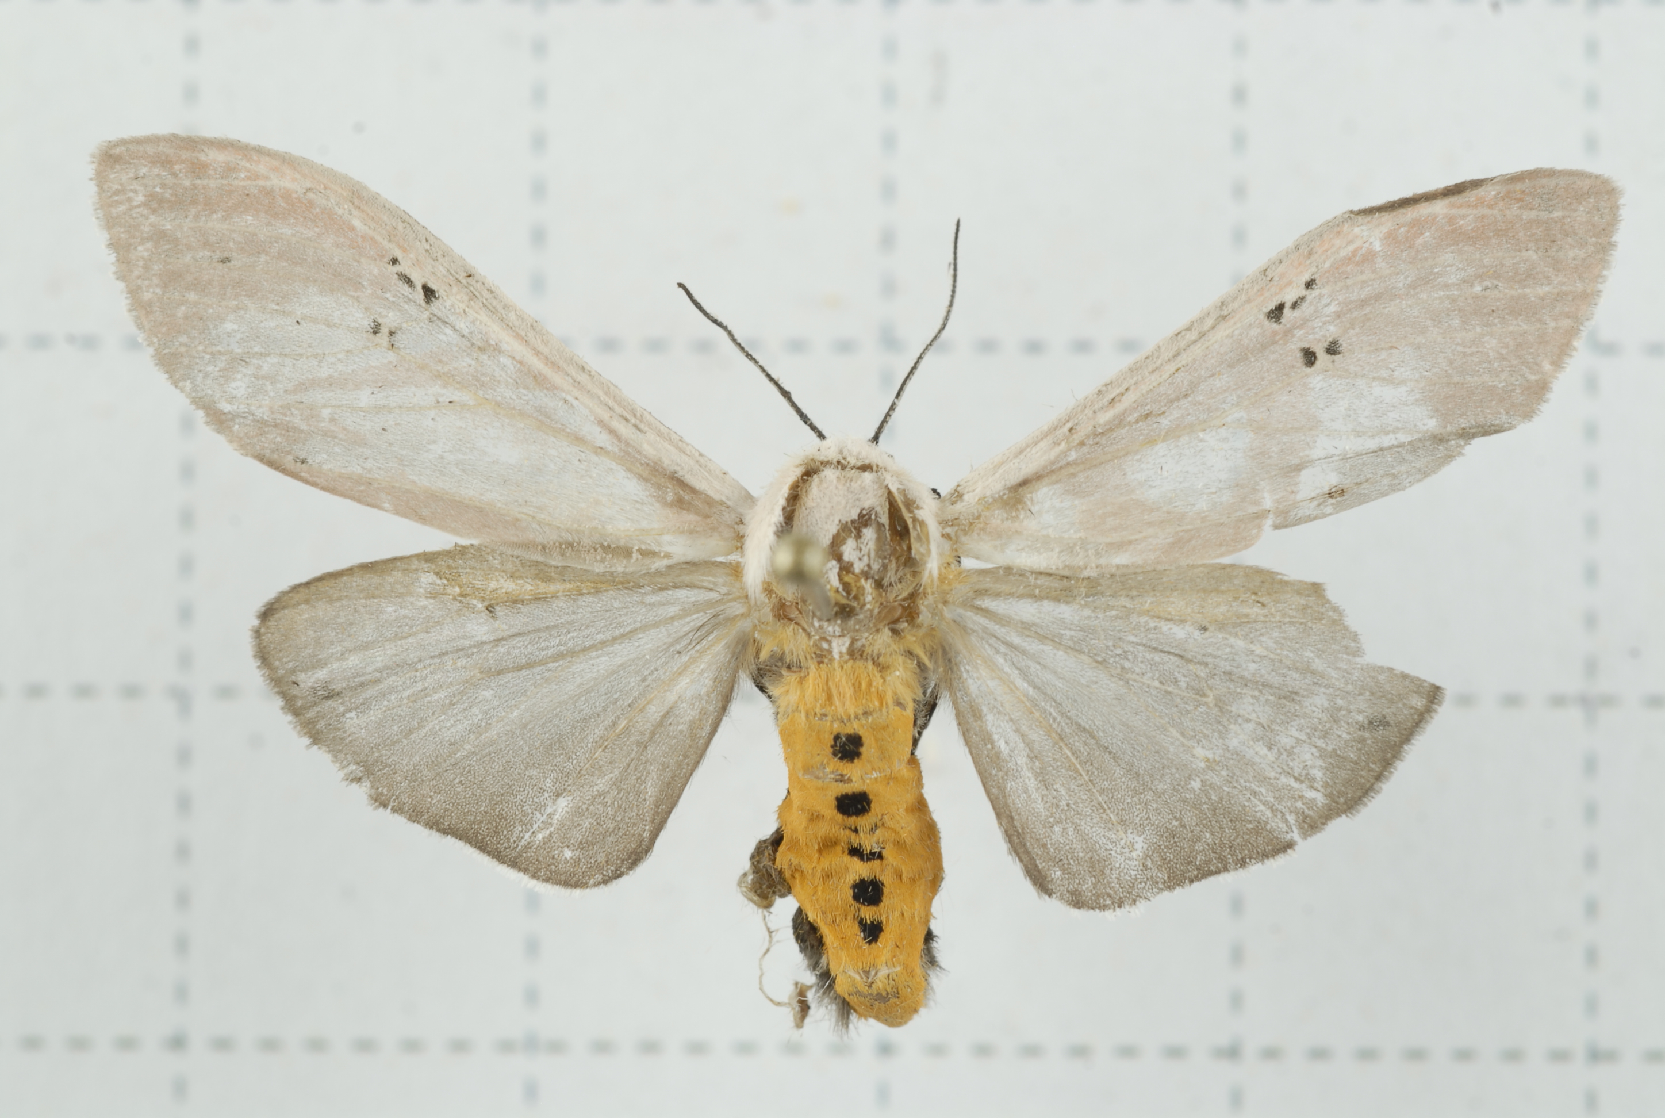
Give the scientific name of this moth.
Creatonotos transiens koni
